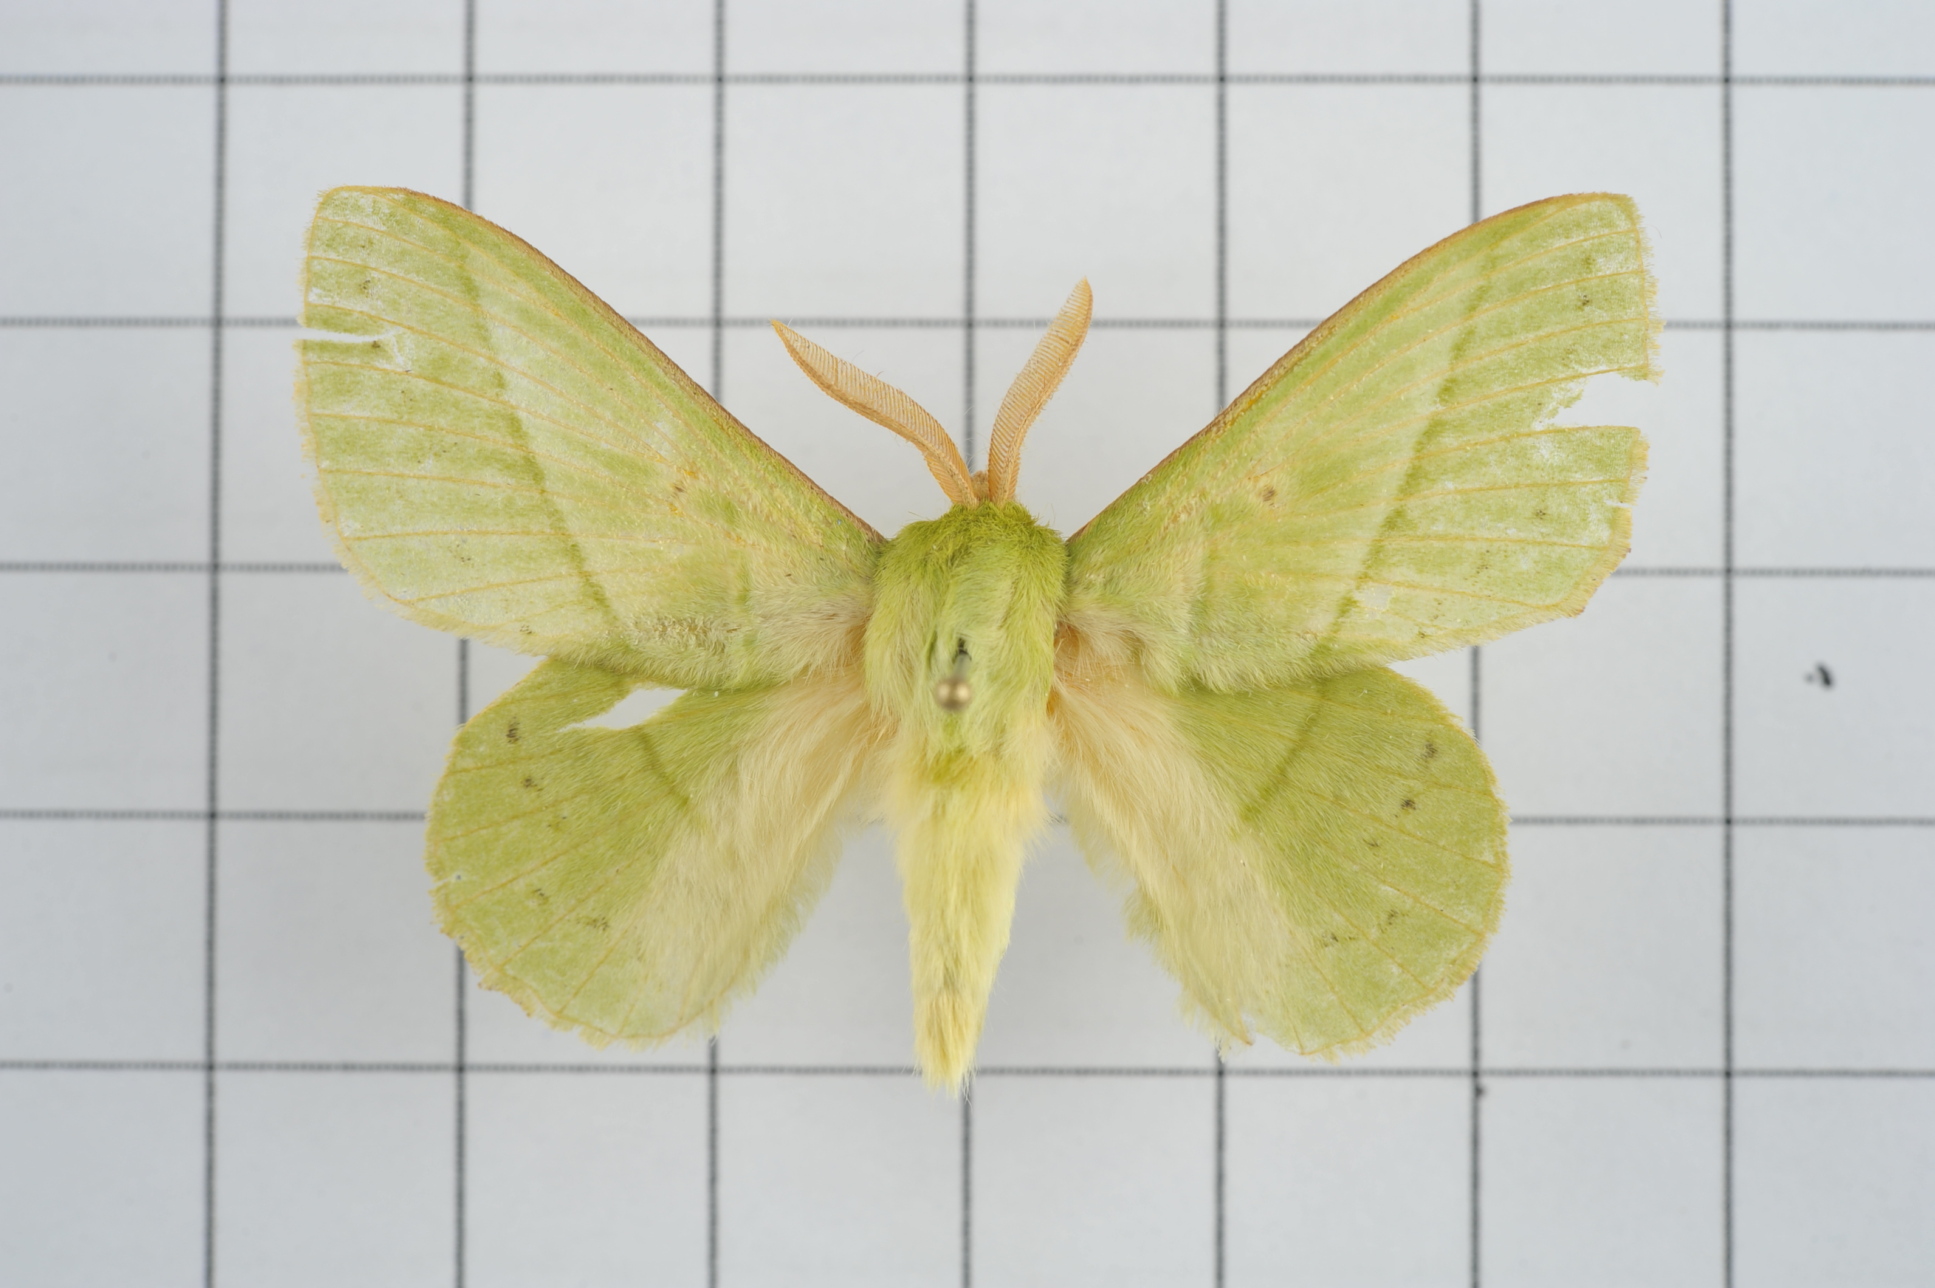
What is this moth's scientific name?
Trabala vishnou guttata
